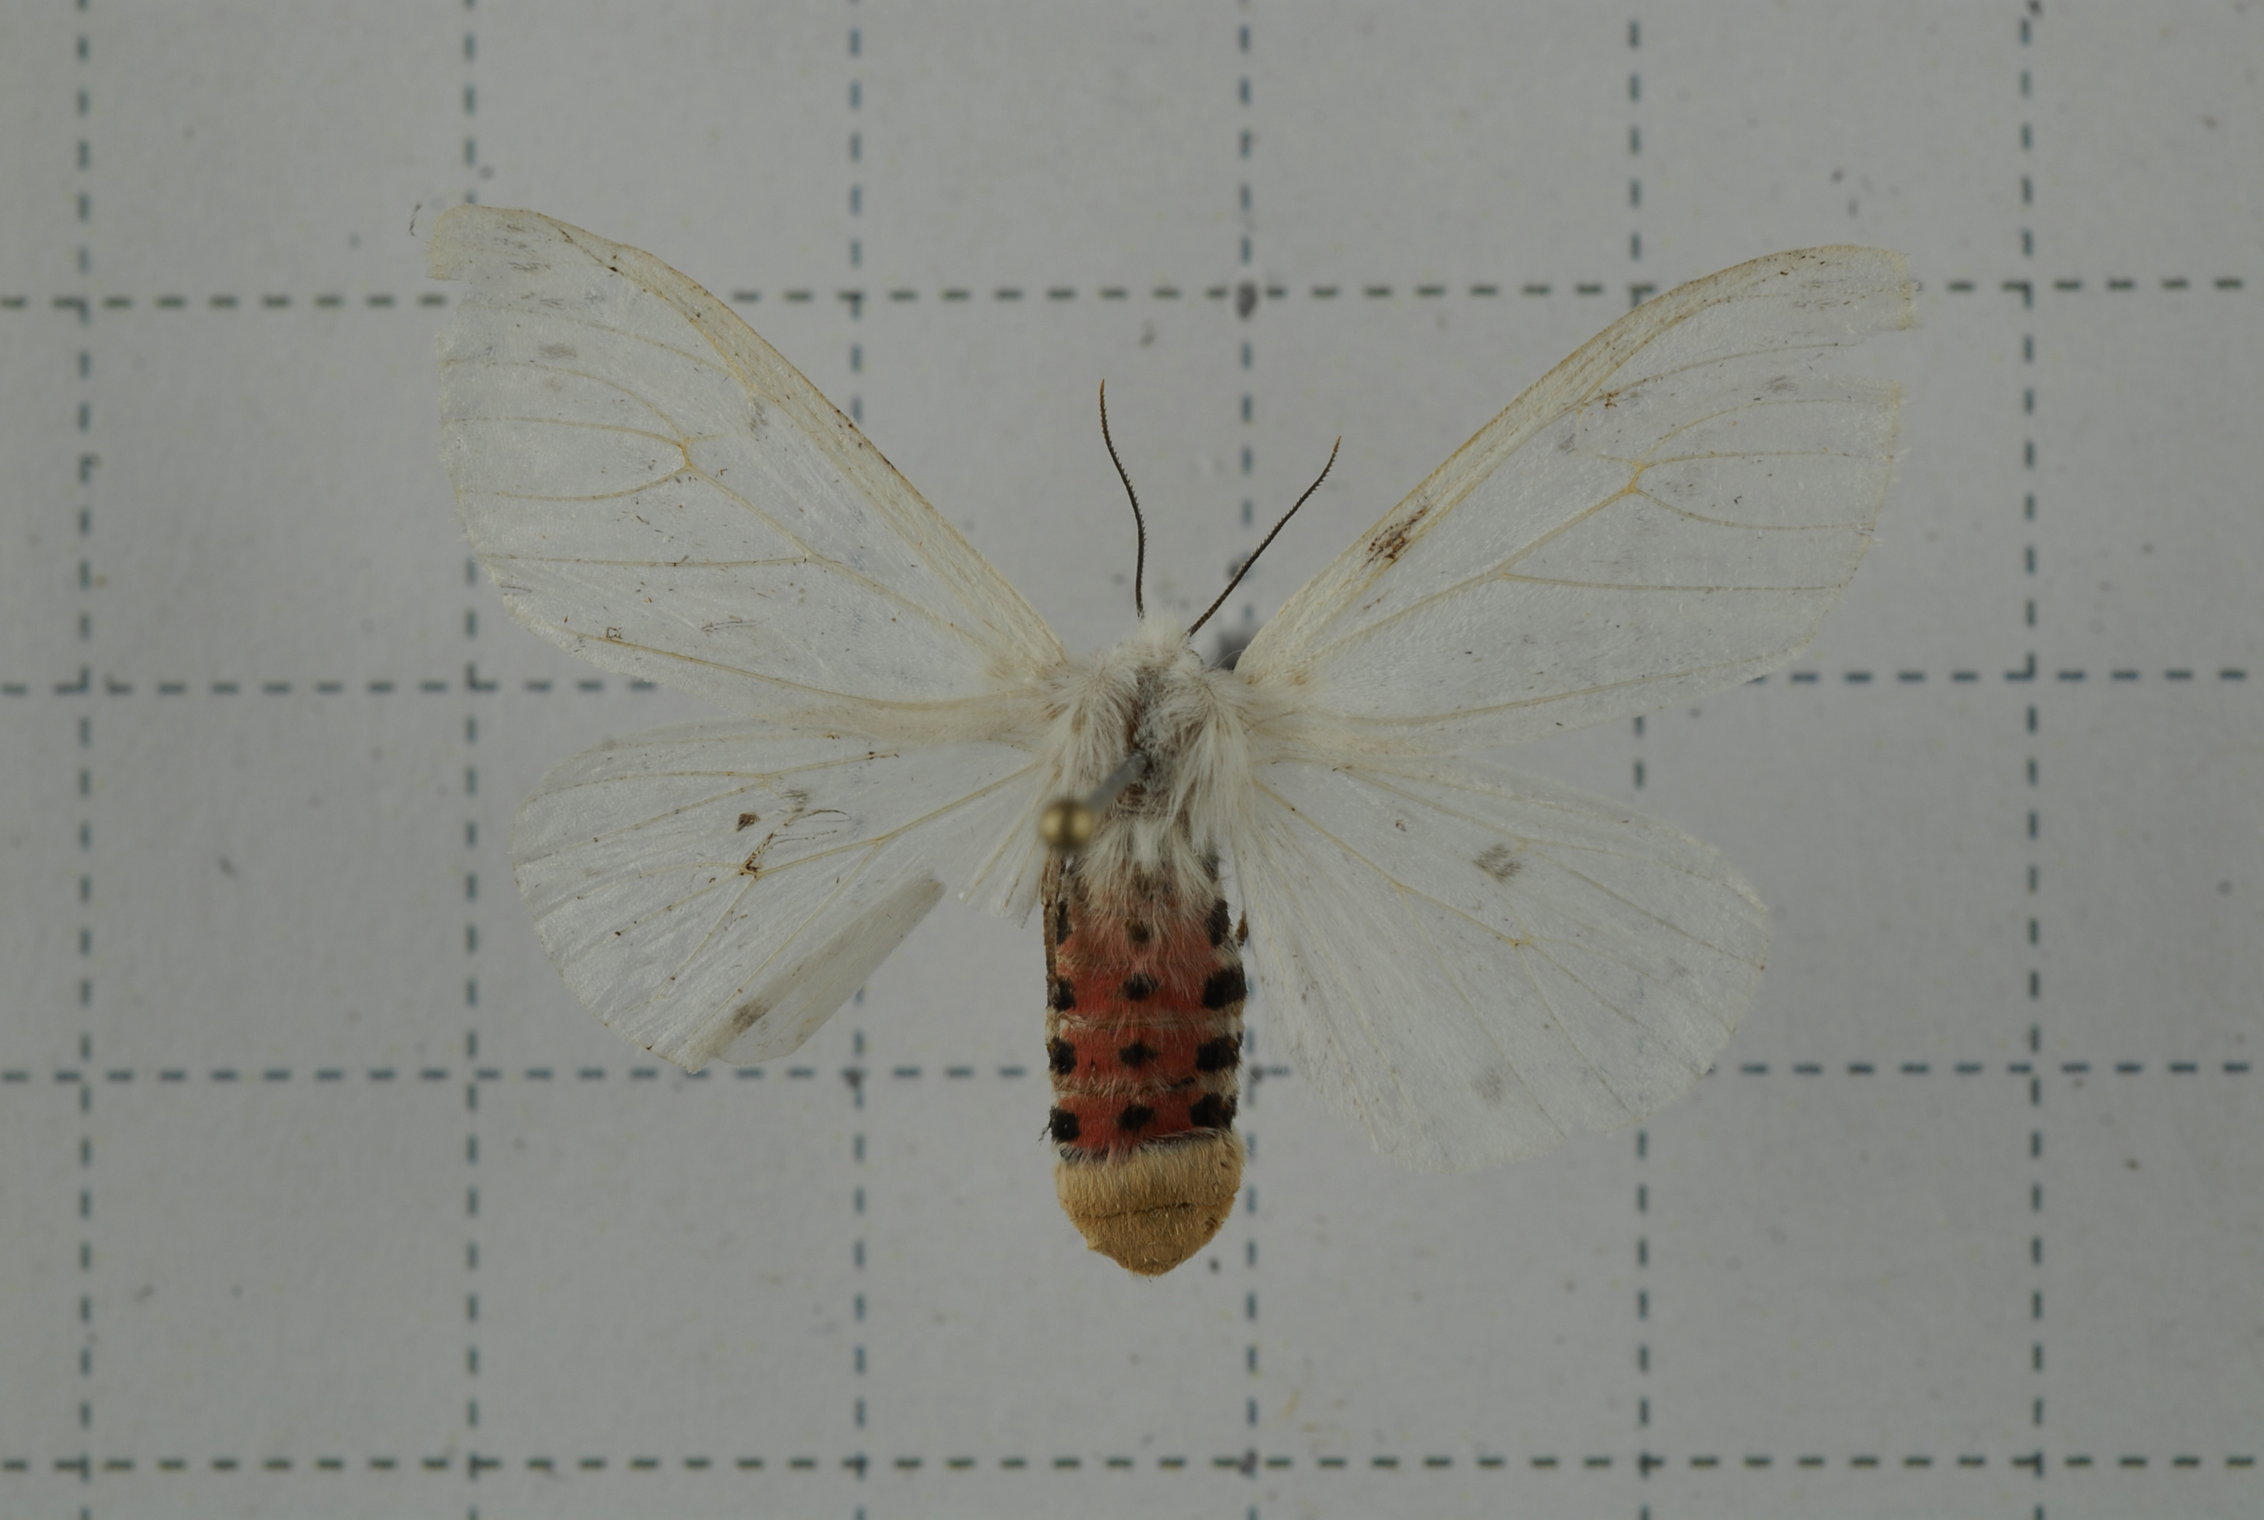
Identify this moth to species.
Lemyra nigricosta
